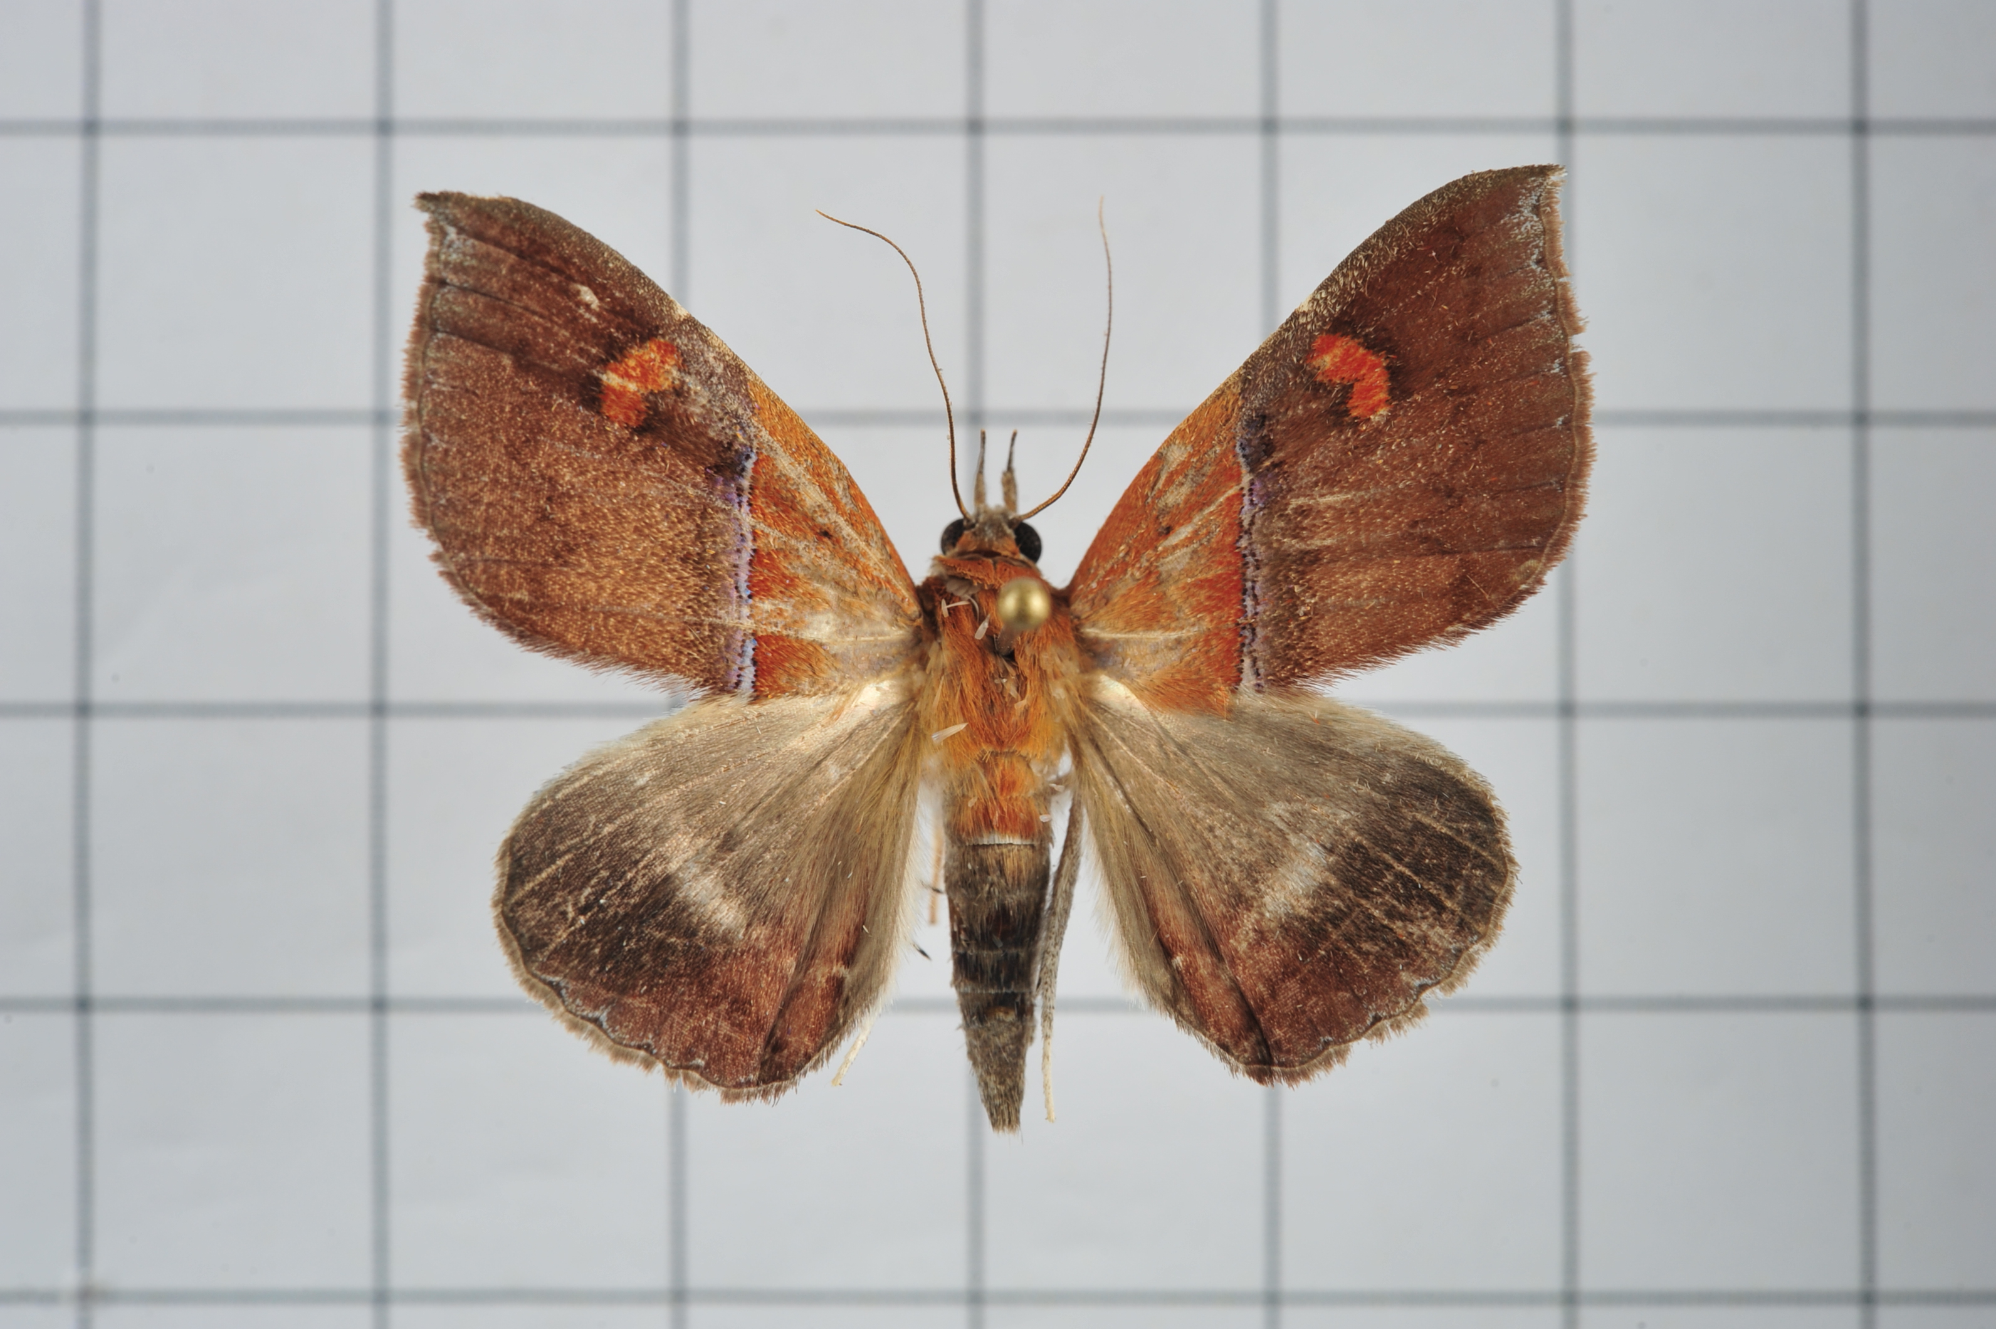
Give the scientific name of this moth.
Sympis rufibasis
